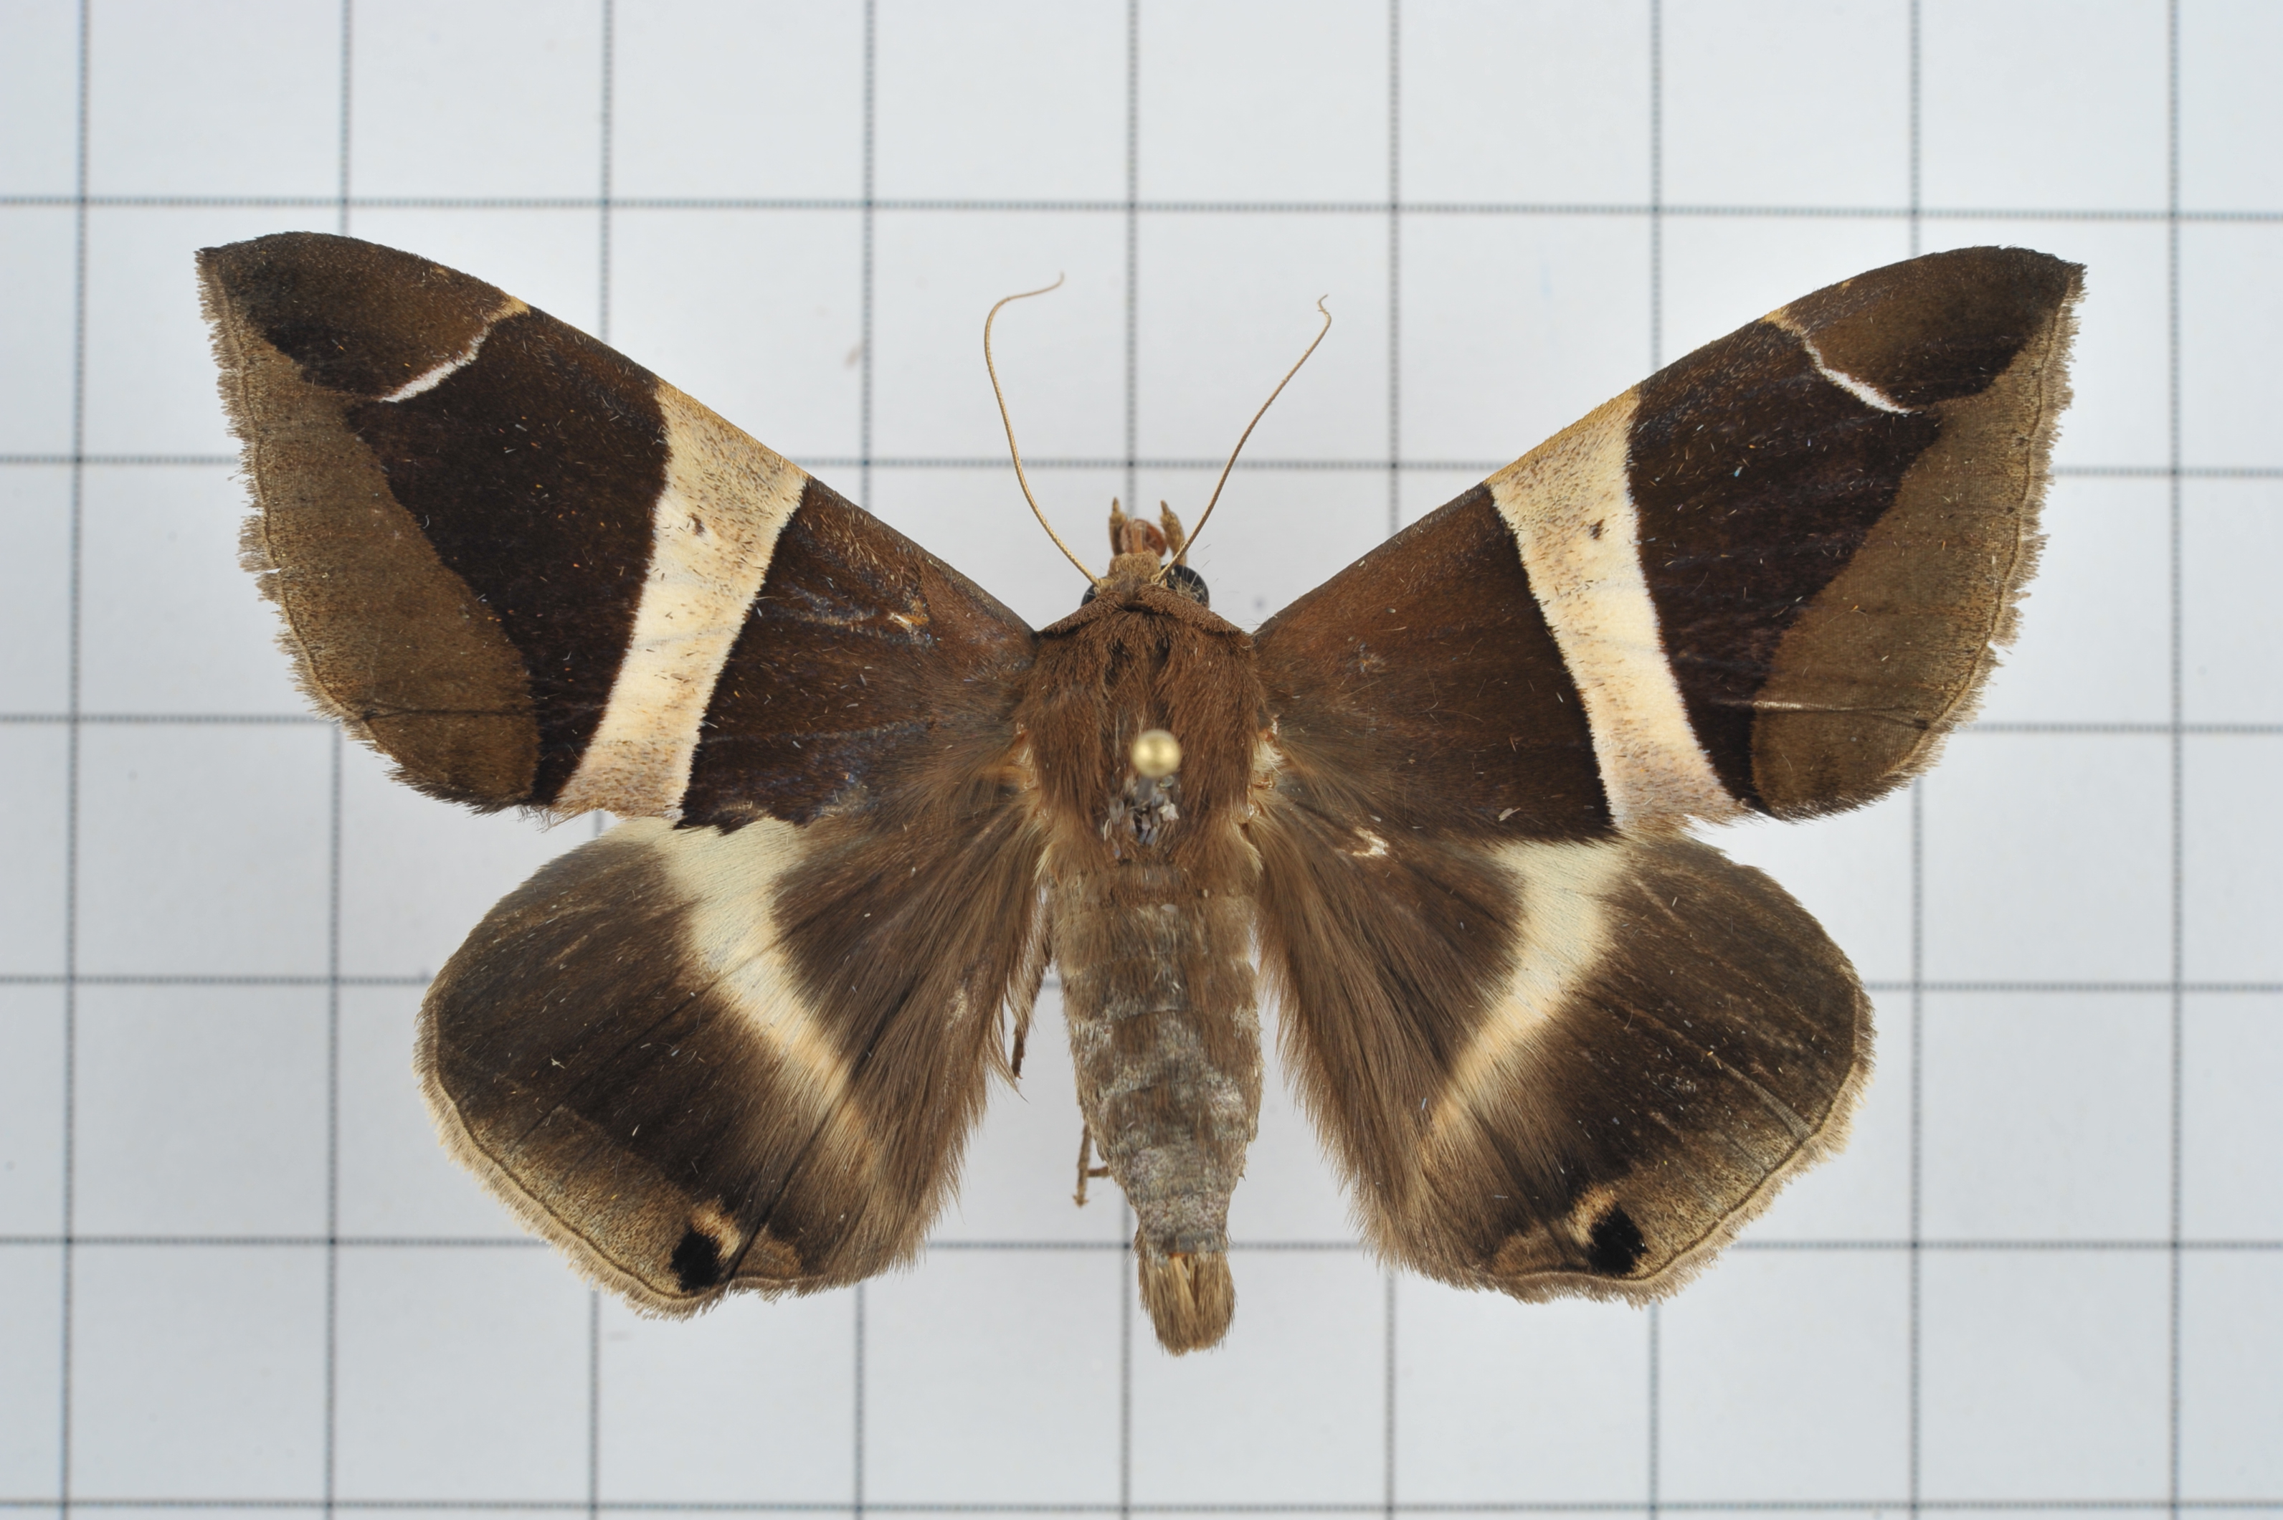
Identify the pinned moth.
Bastilla praetermissa
